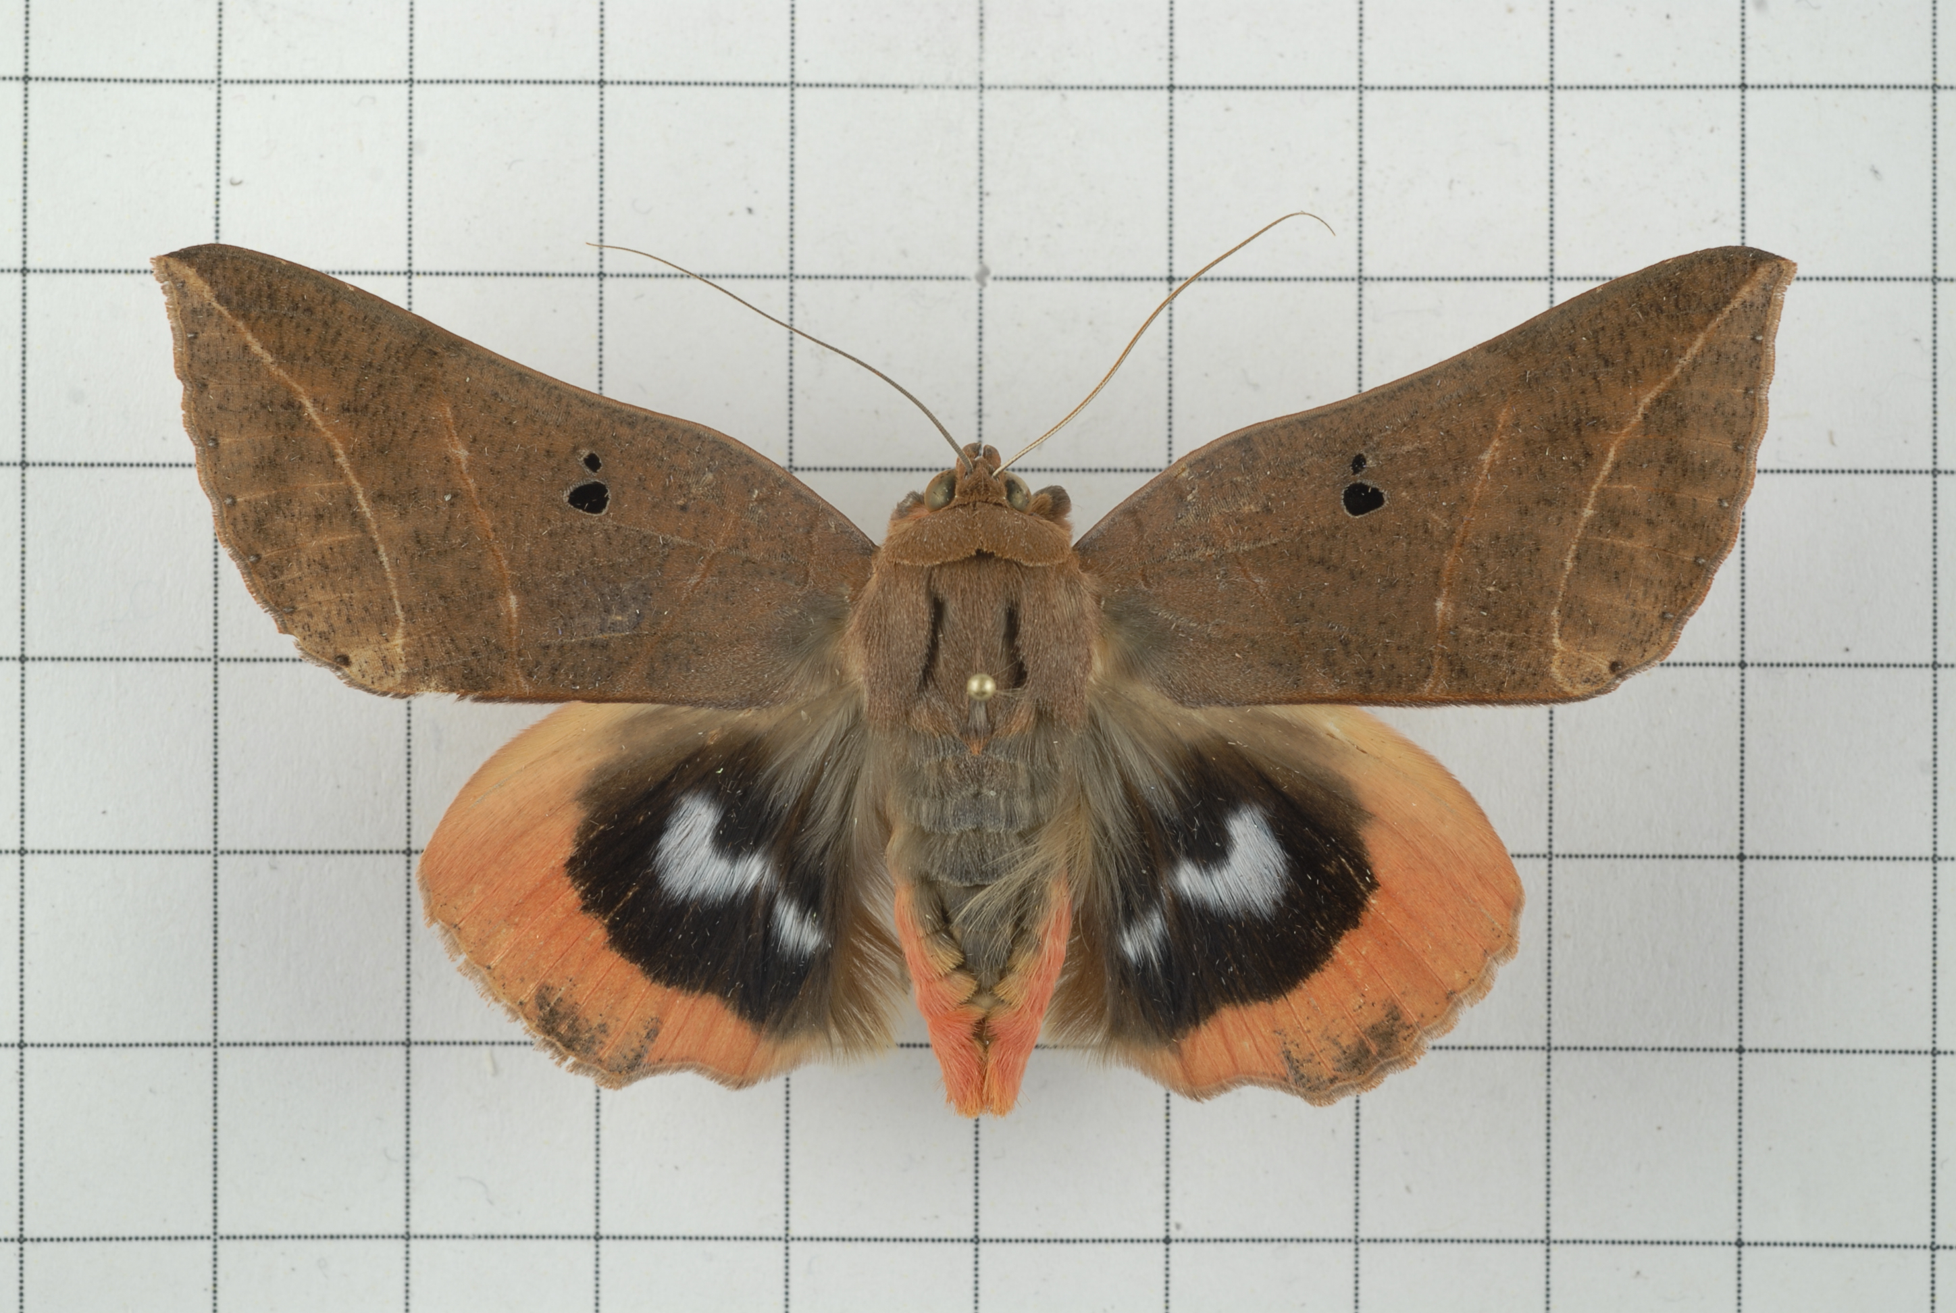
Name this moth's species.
Thyas juno
